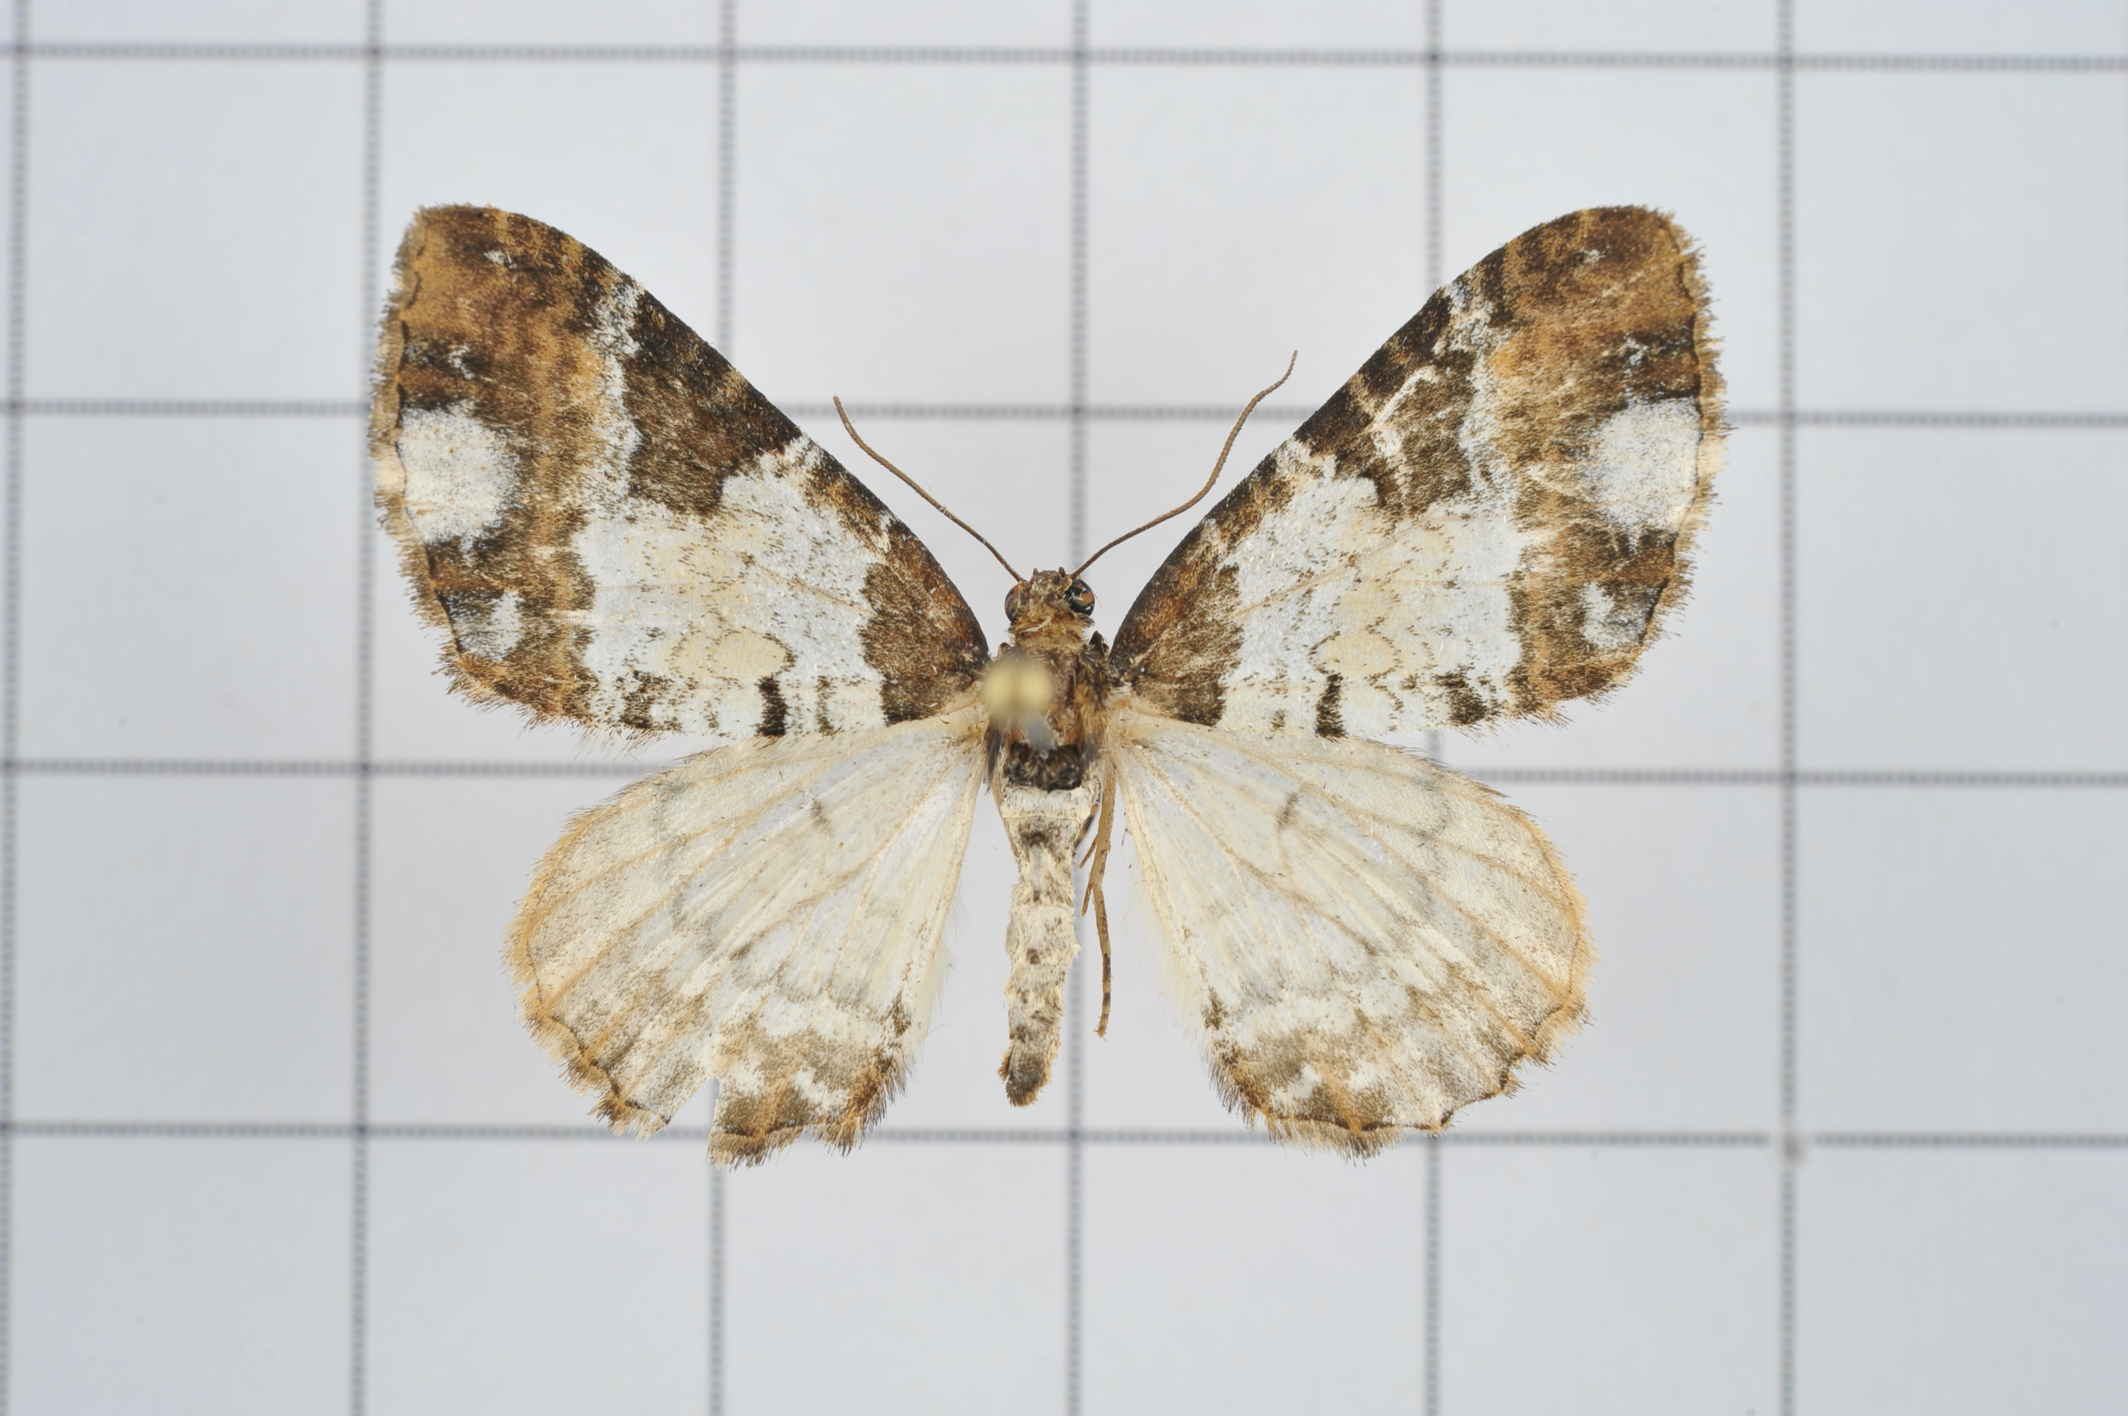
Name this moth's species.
Melanthia procellata szechuanensis
